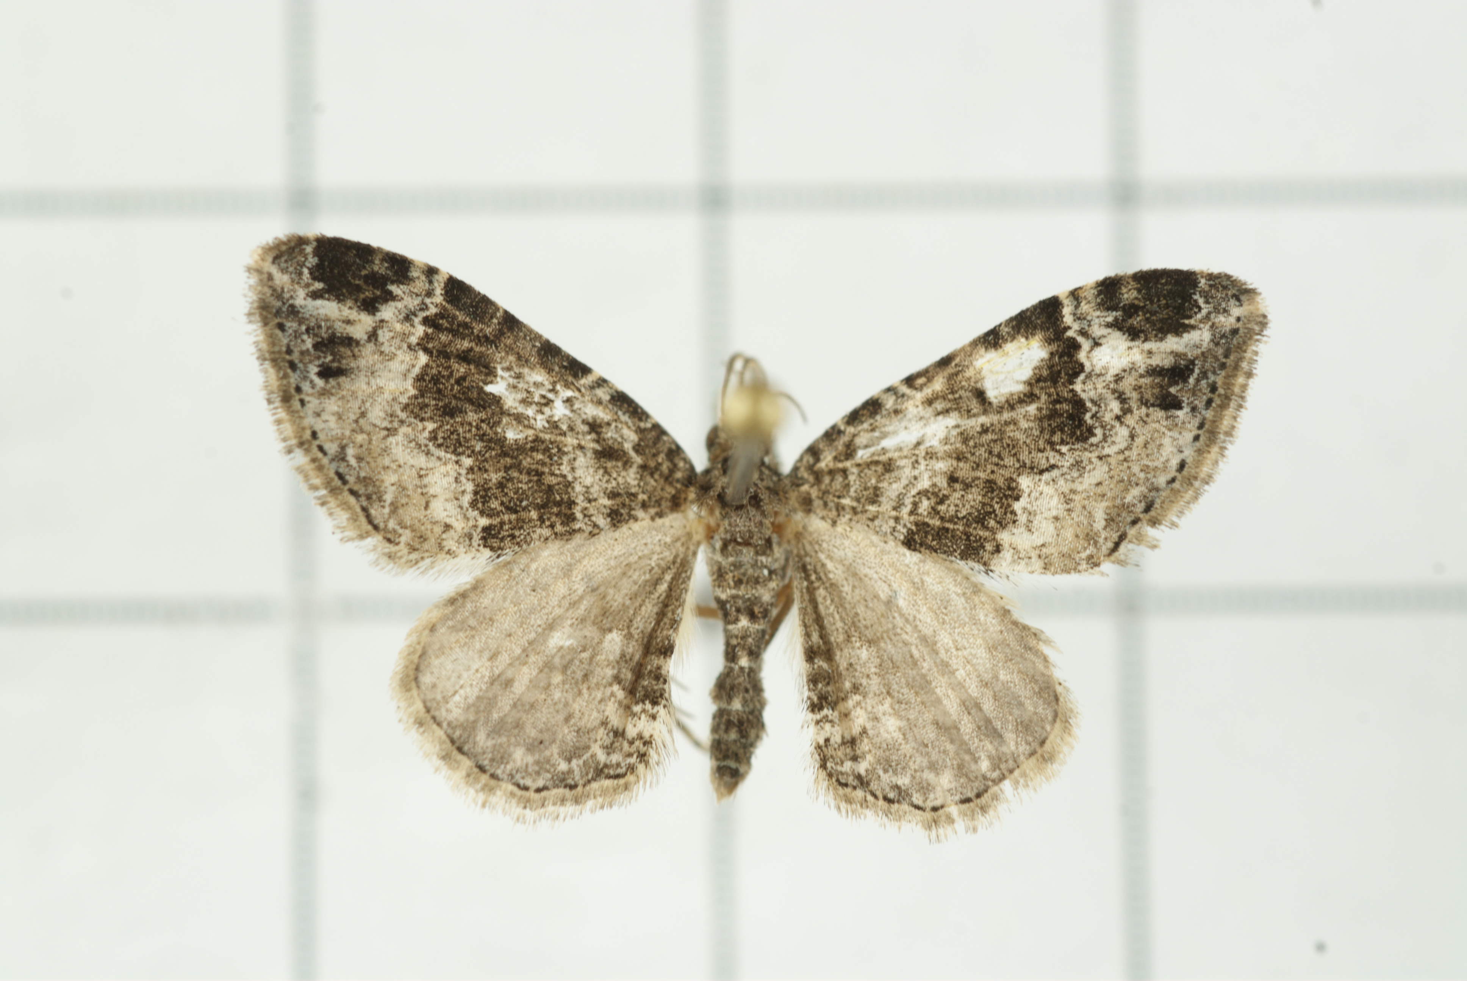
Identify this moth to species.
Xanthorhoe saturata
